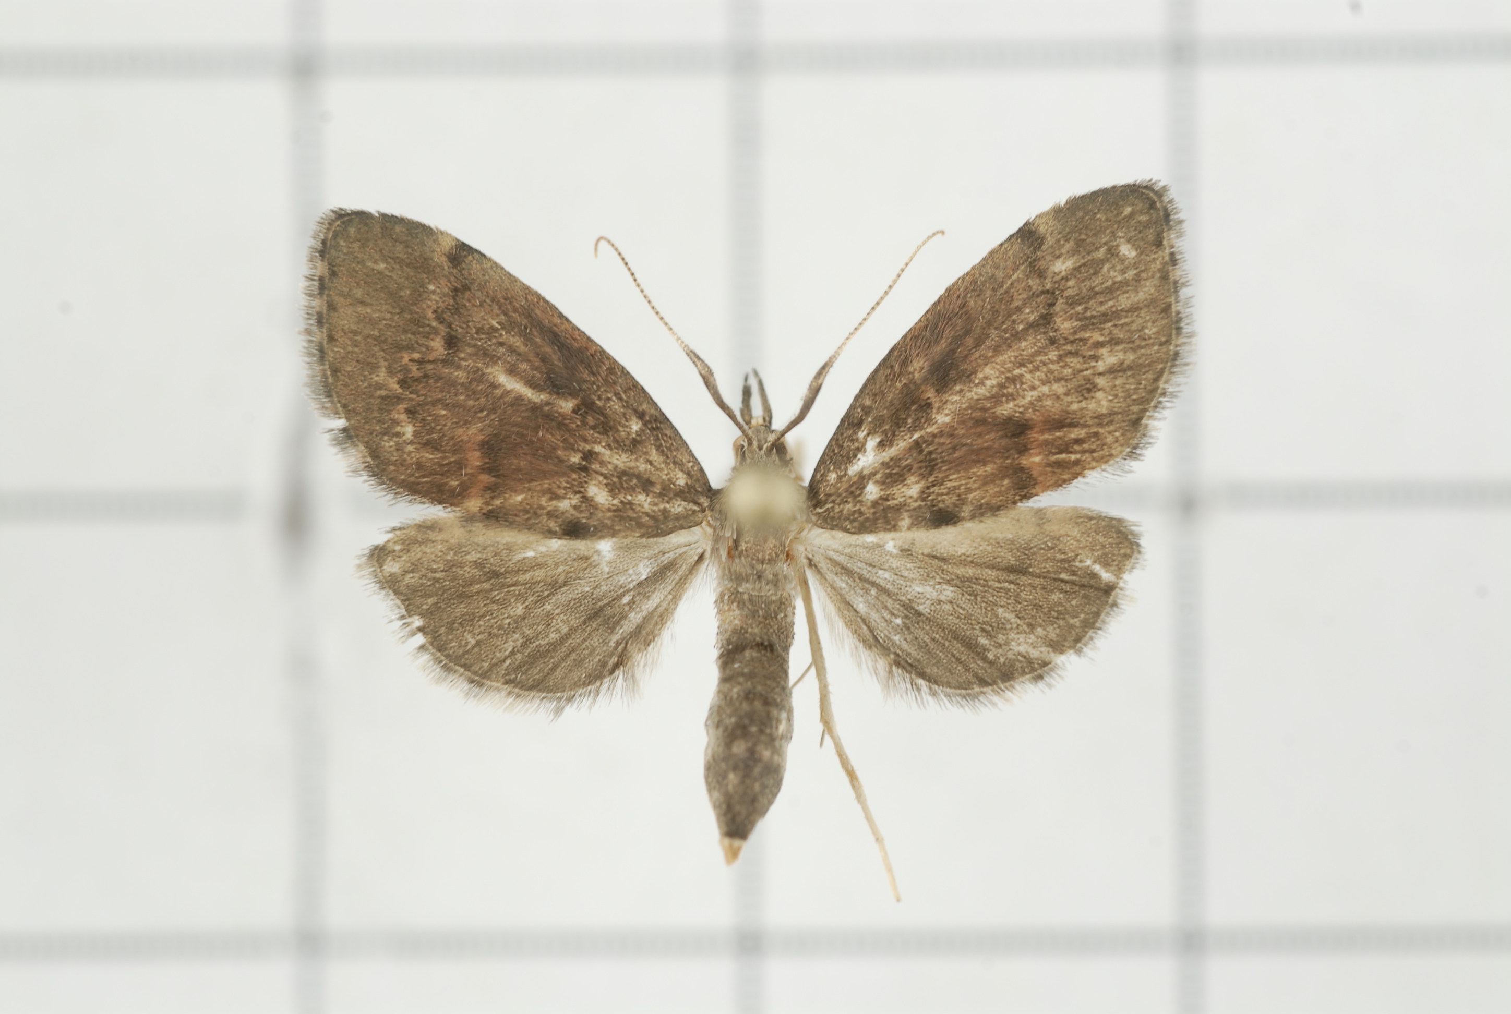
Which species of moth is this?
Camptomastix hisbonalis
